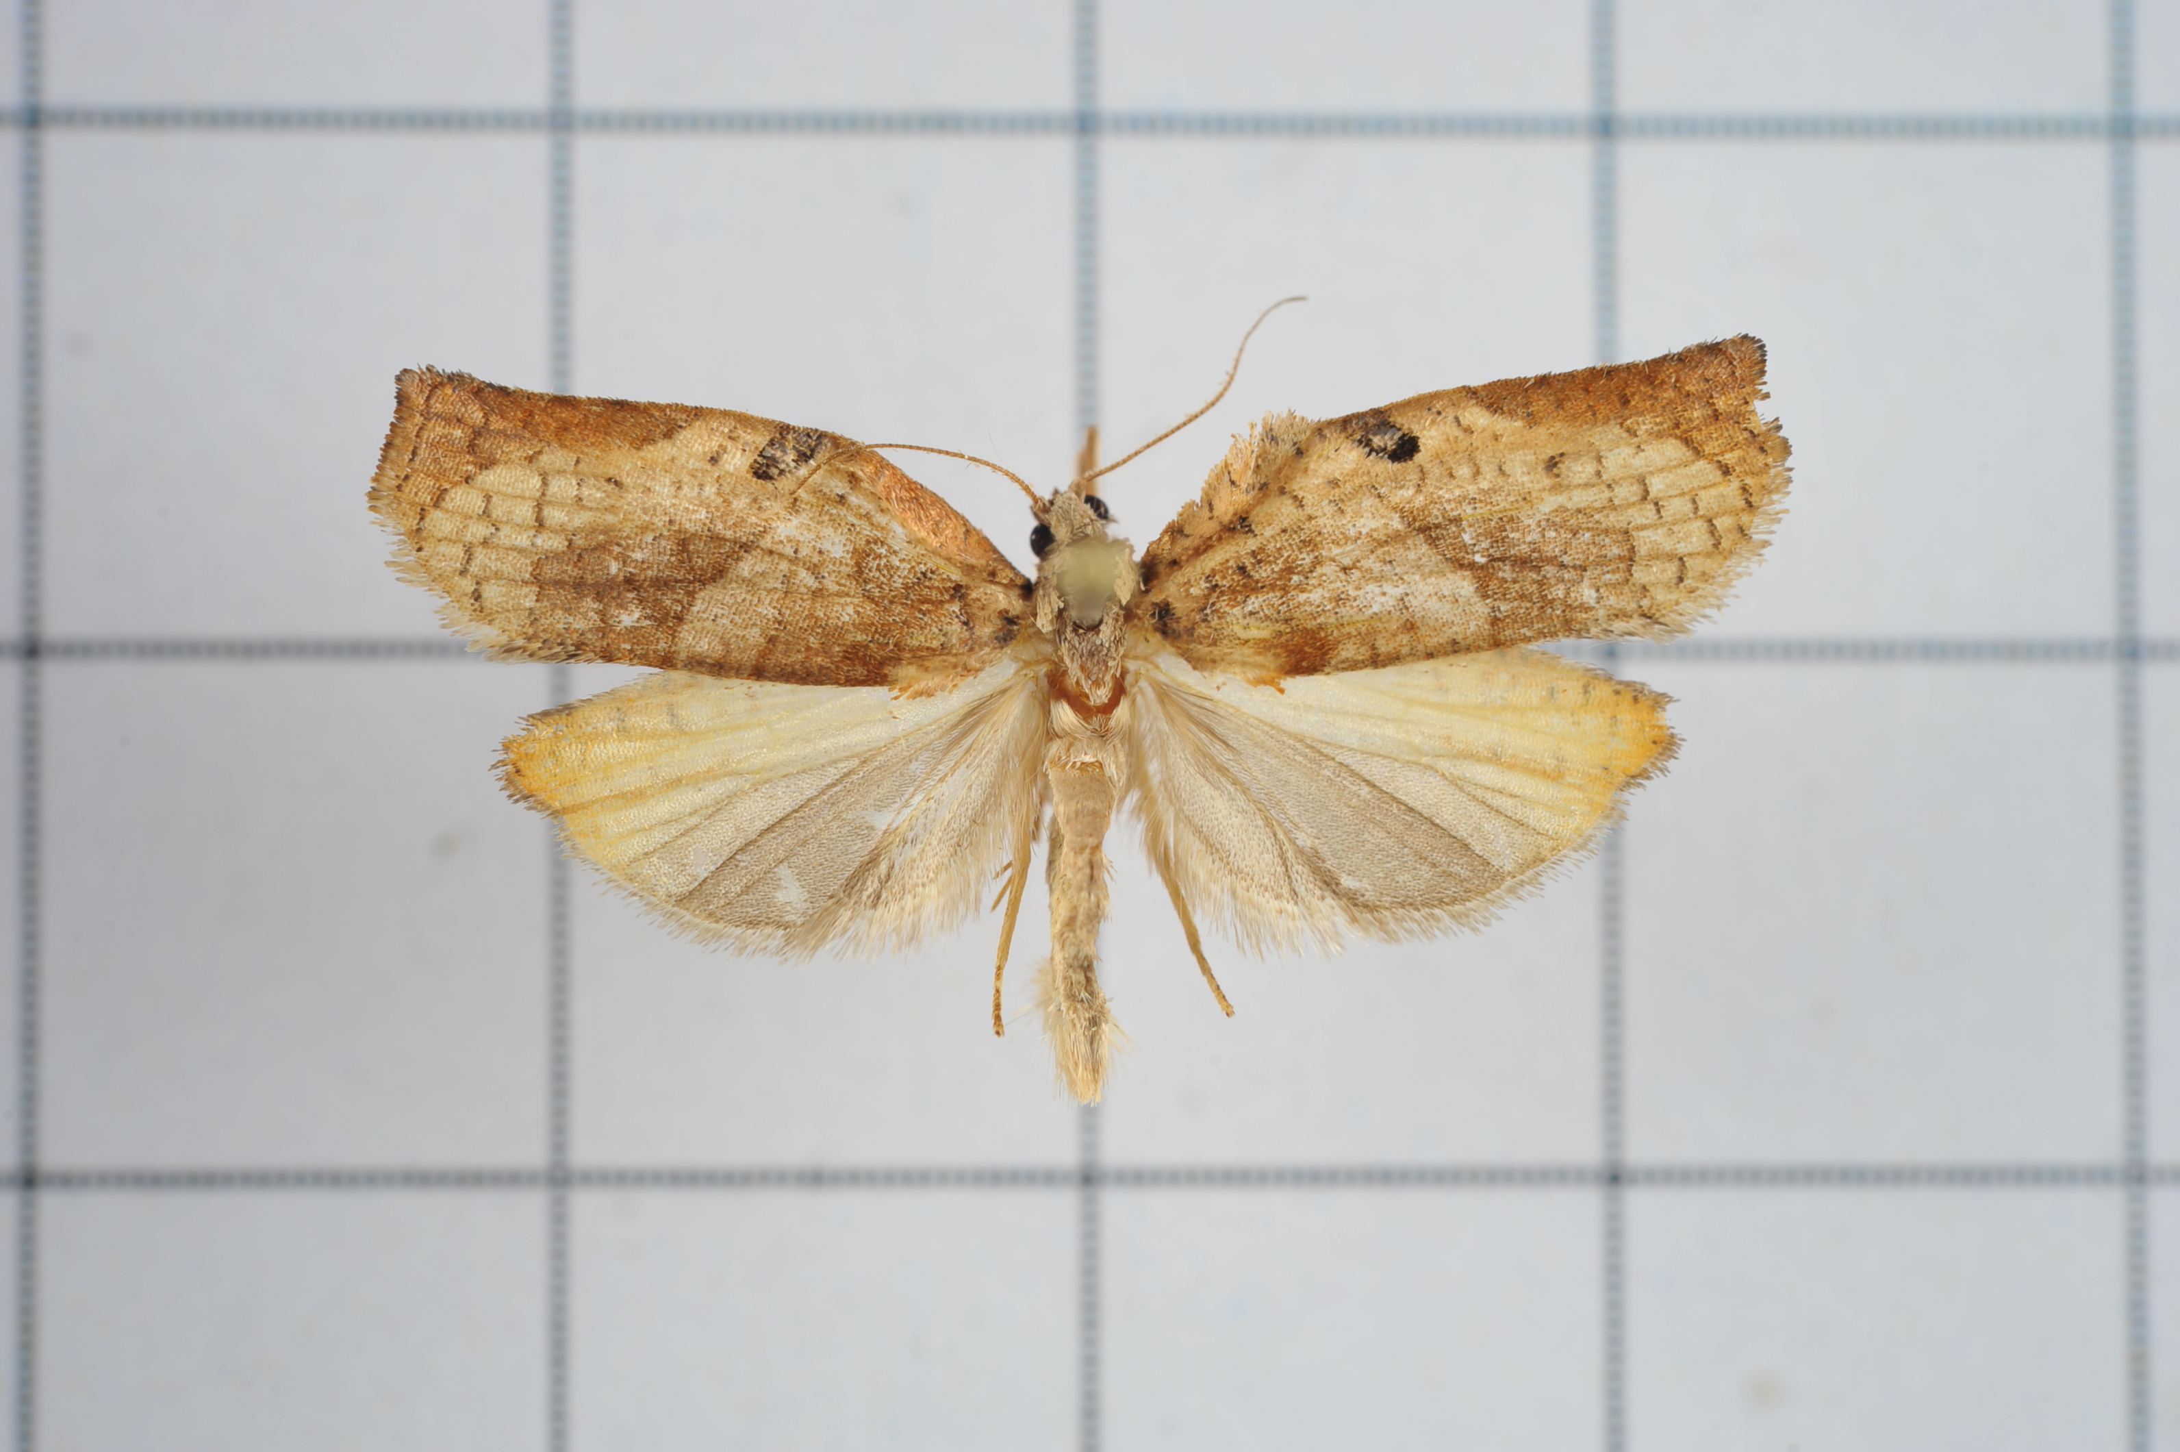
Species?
Homona issikii
